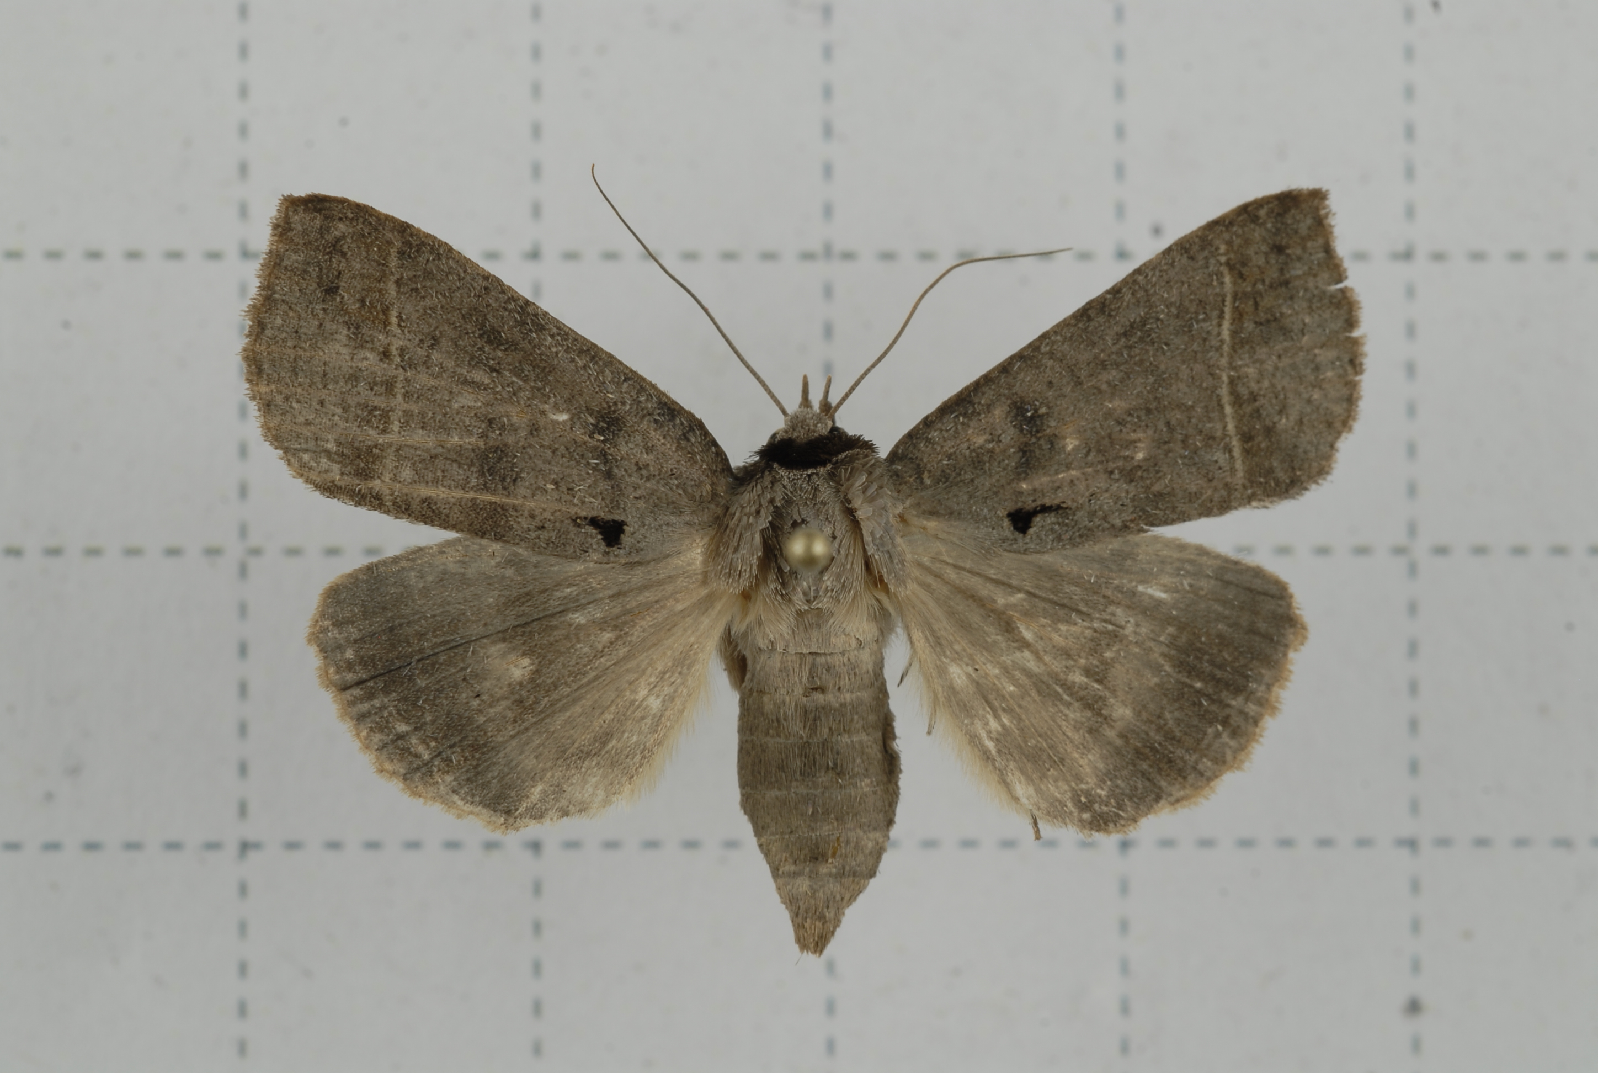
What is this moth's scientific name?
Pantydia metaspila
